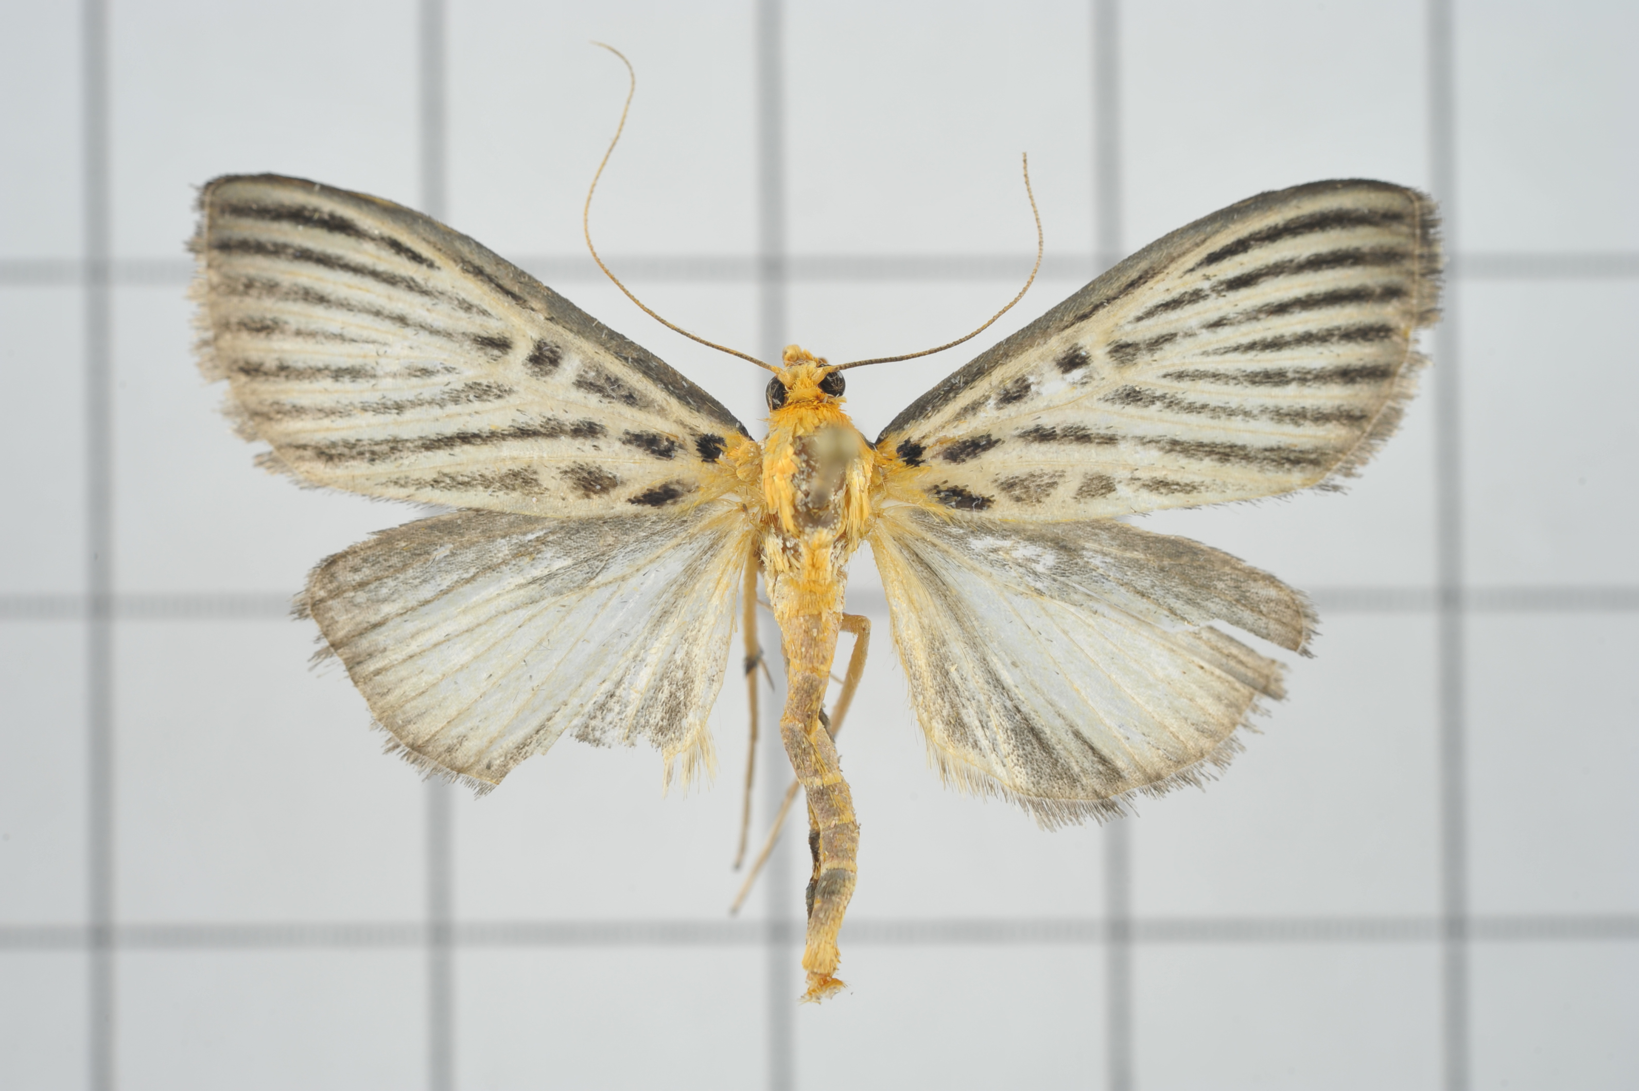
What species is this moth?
Tyspanodes hypsalis
